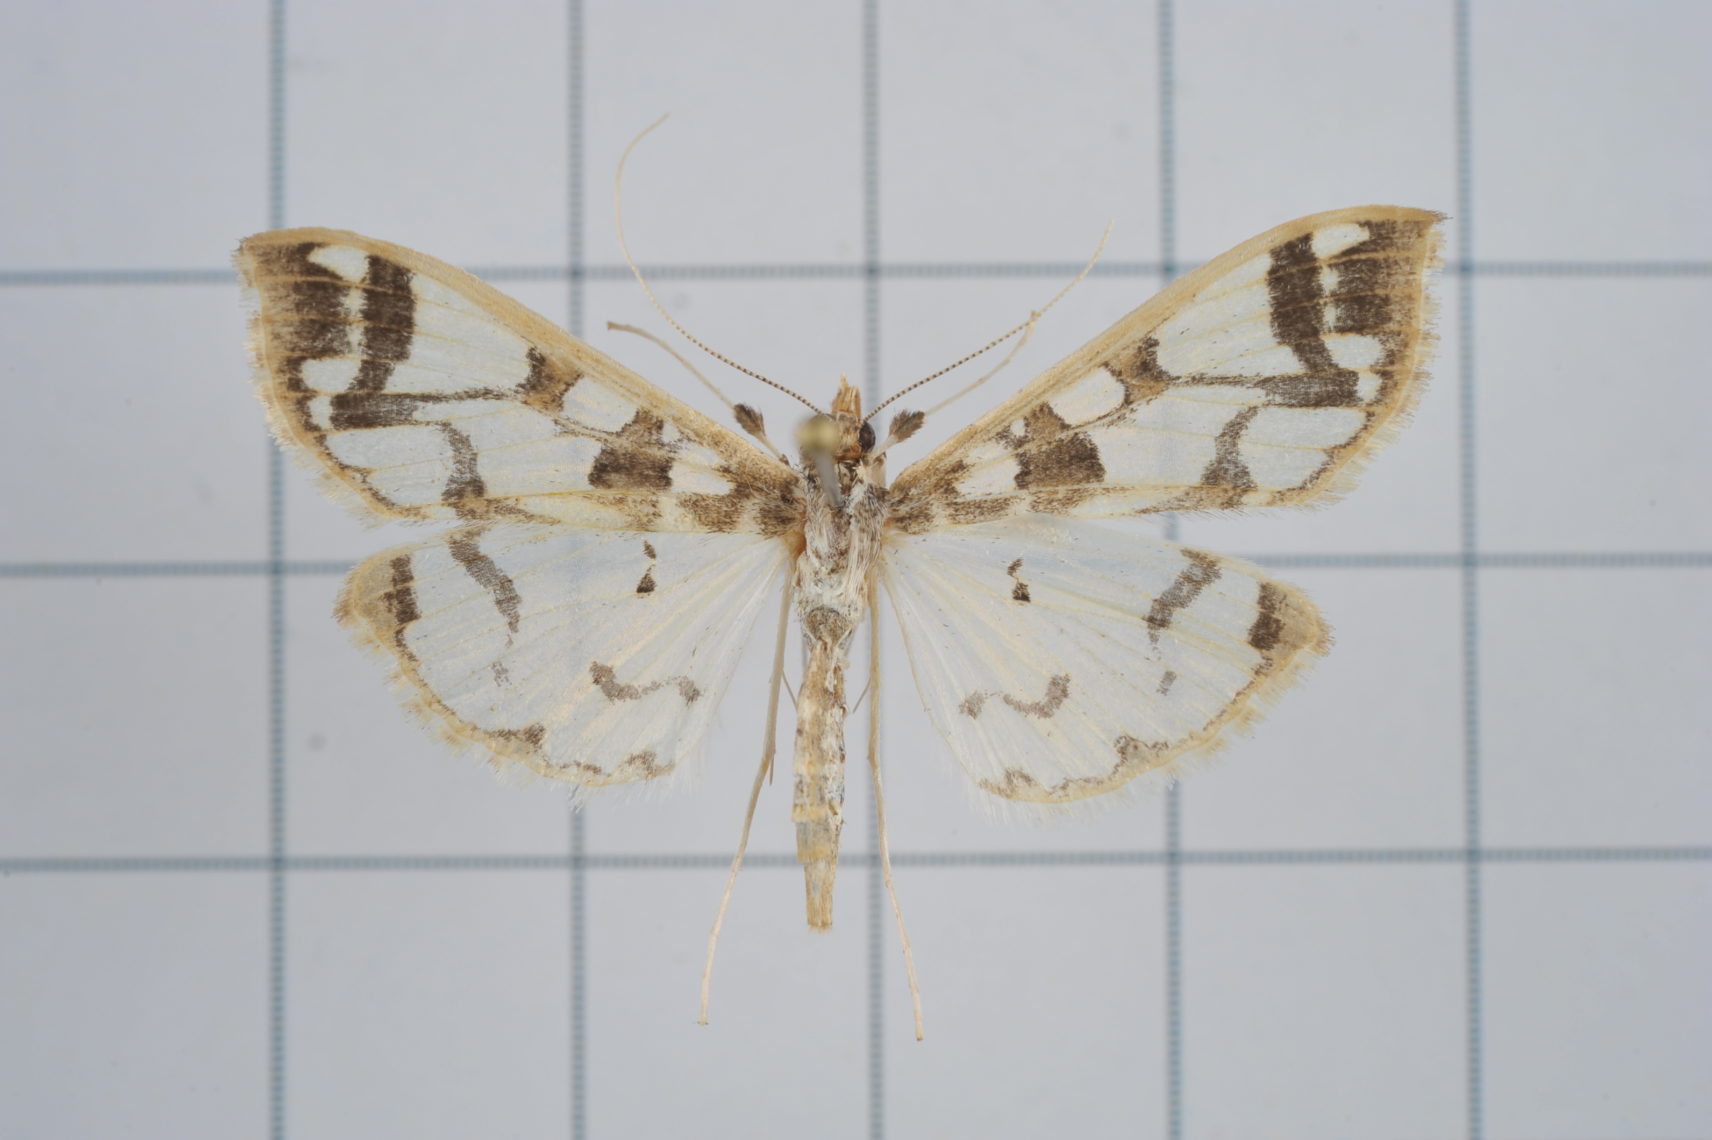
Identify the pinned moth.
Polythlipta maceratalis
